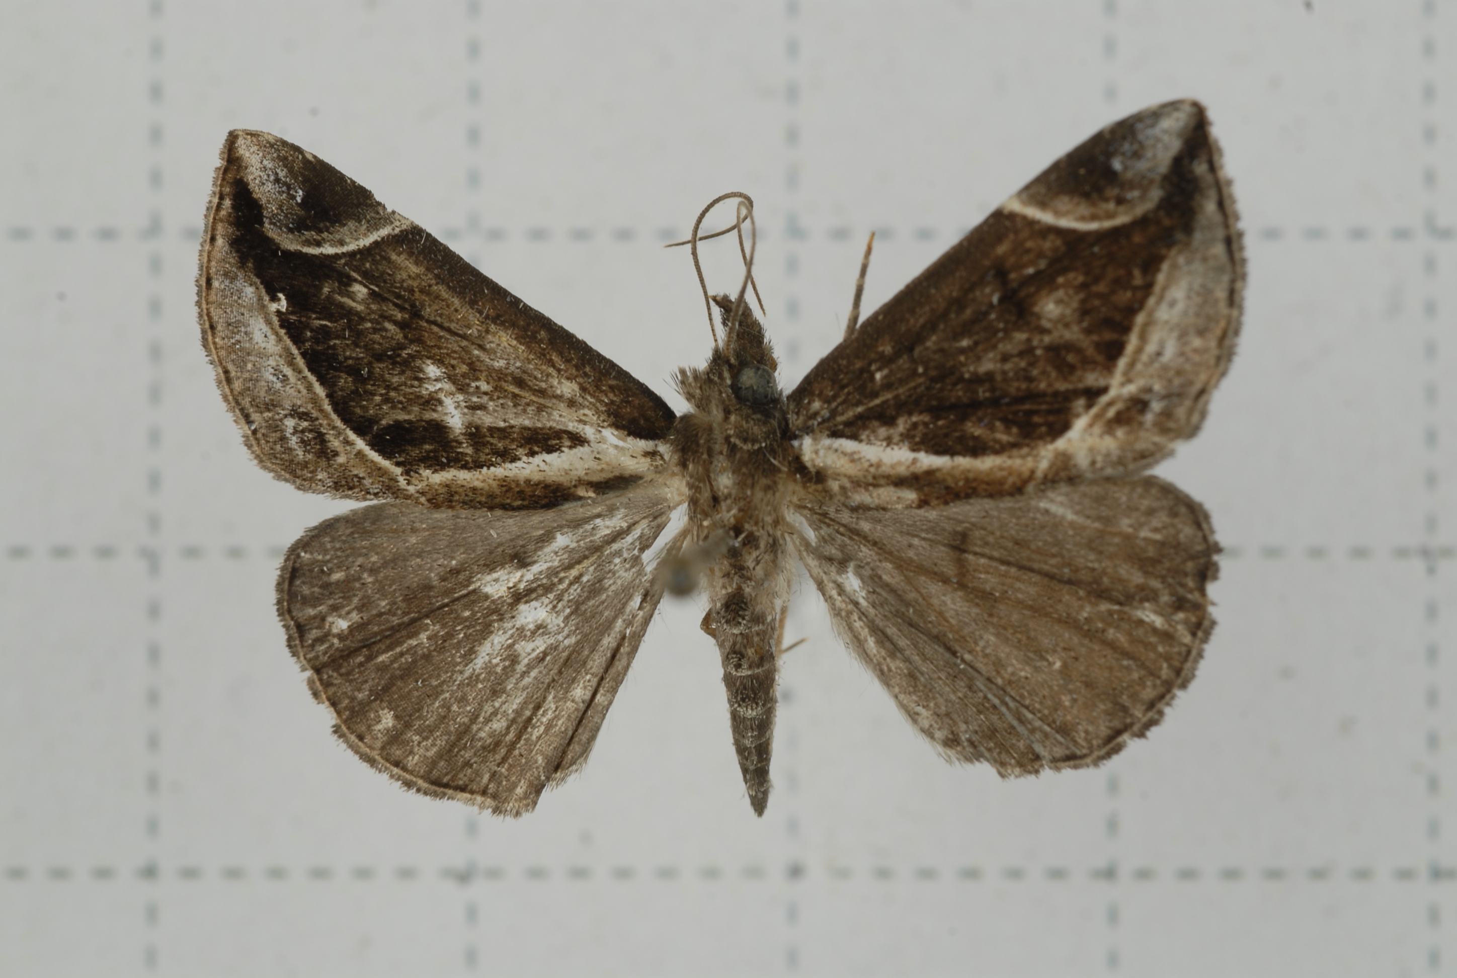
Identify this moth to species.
Hypena perspicua
